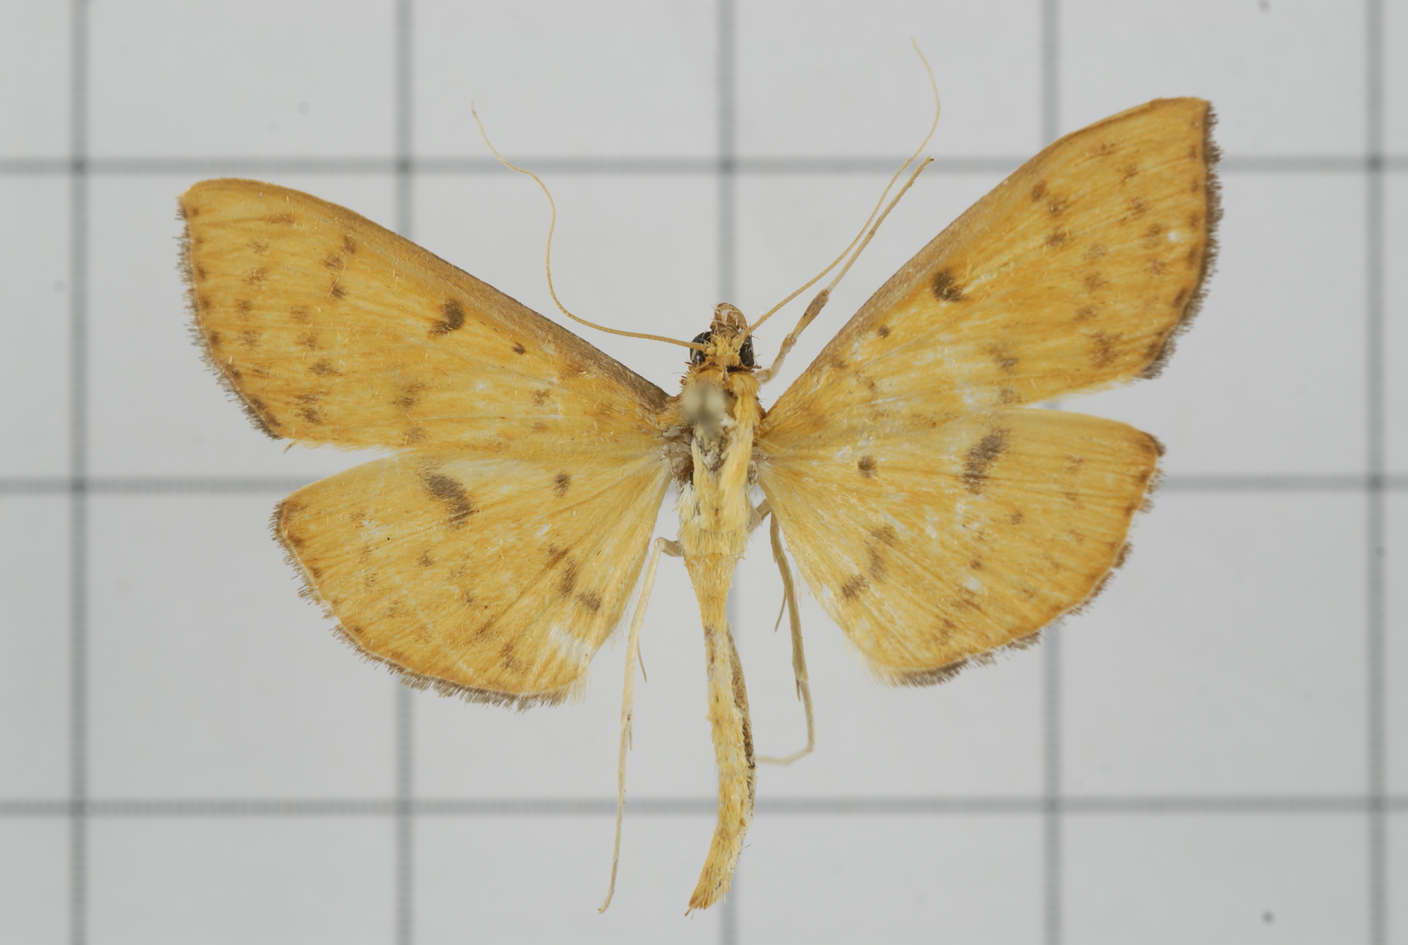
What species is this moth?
Caldubotys caldusalis
